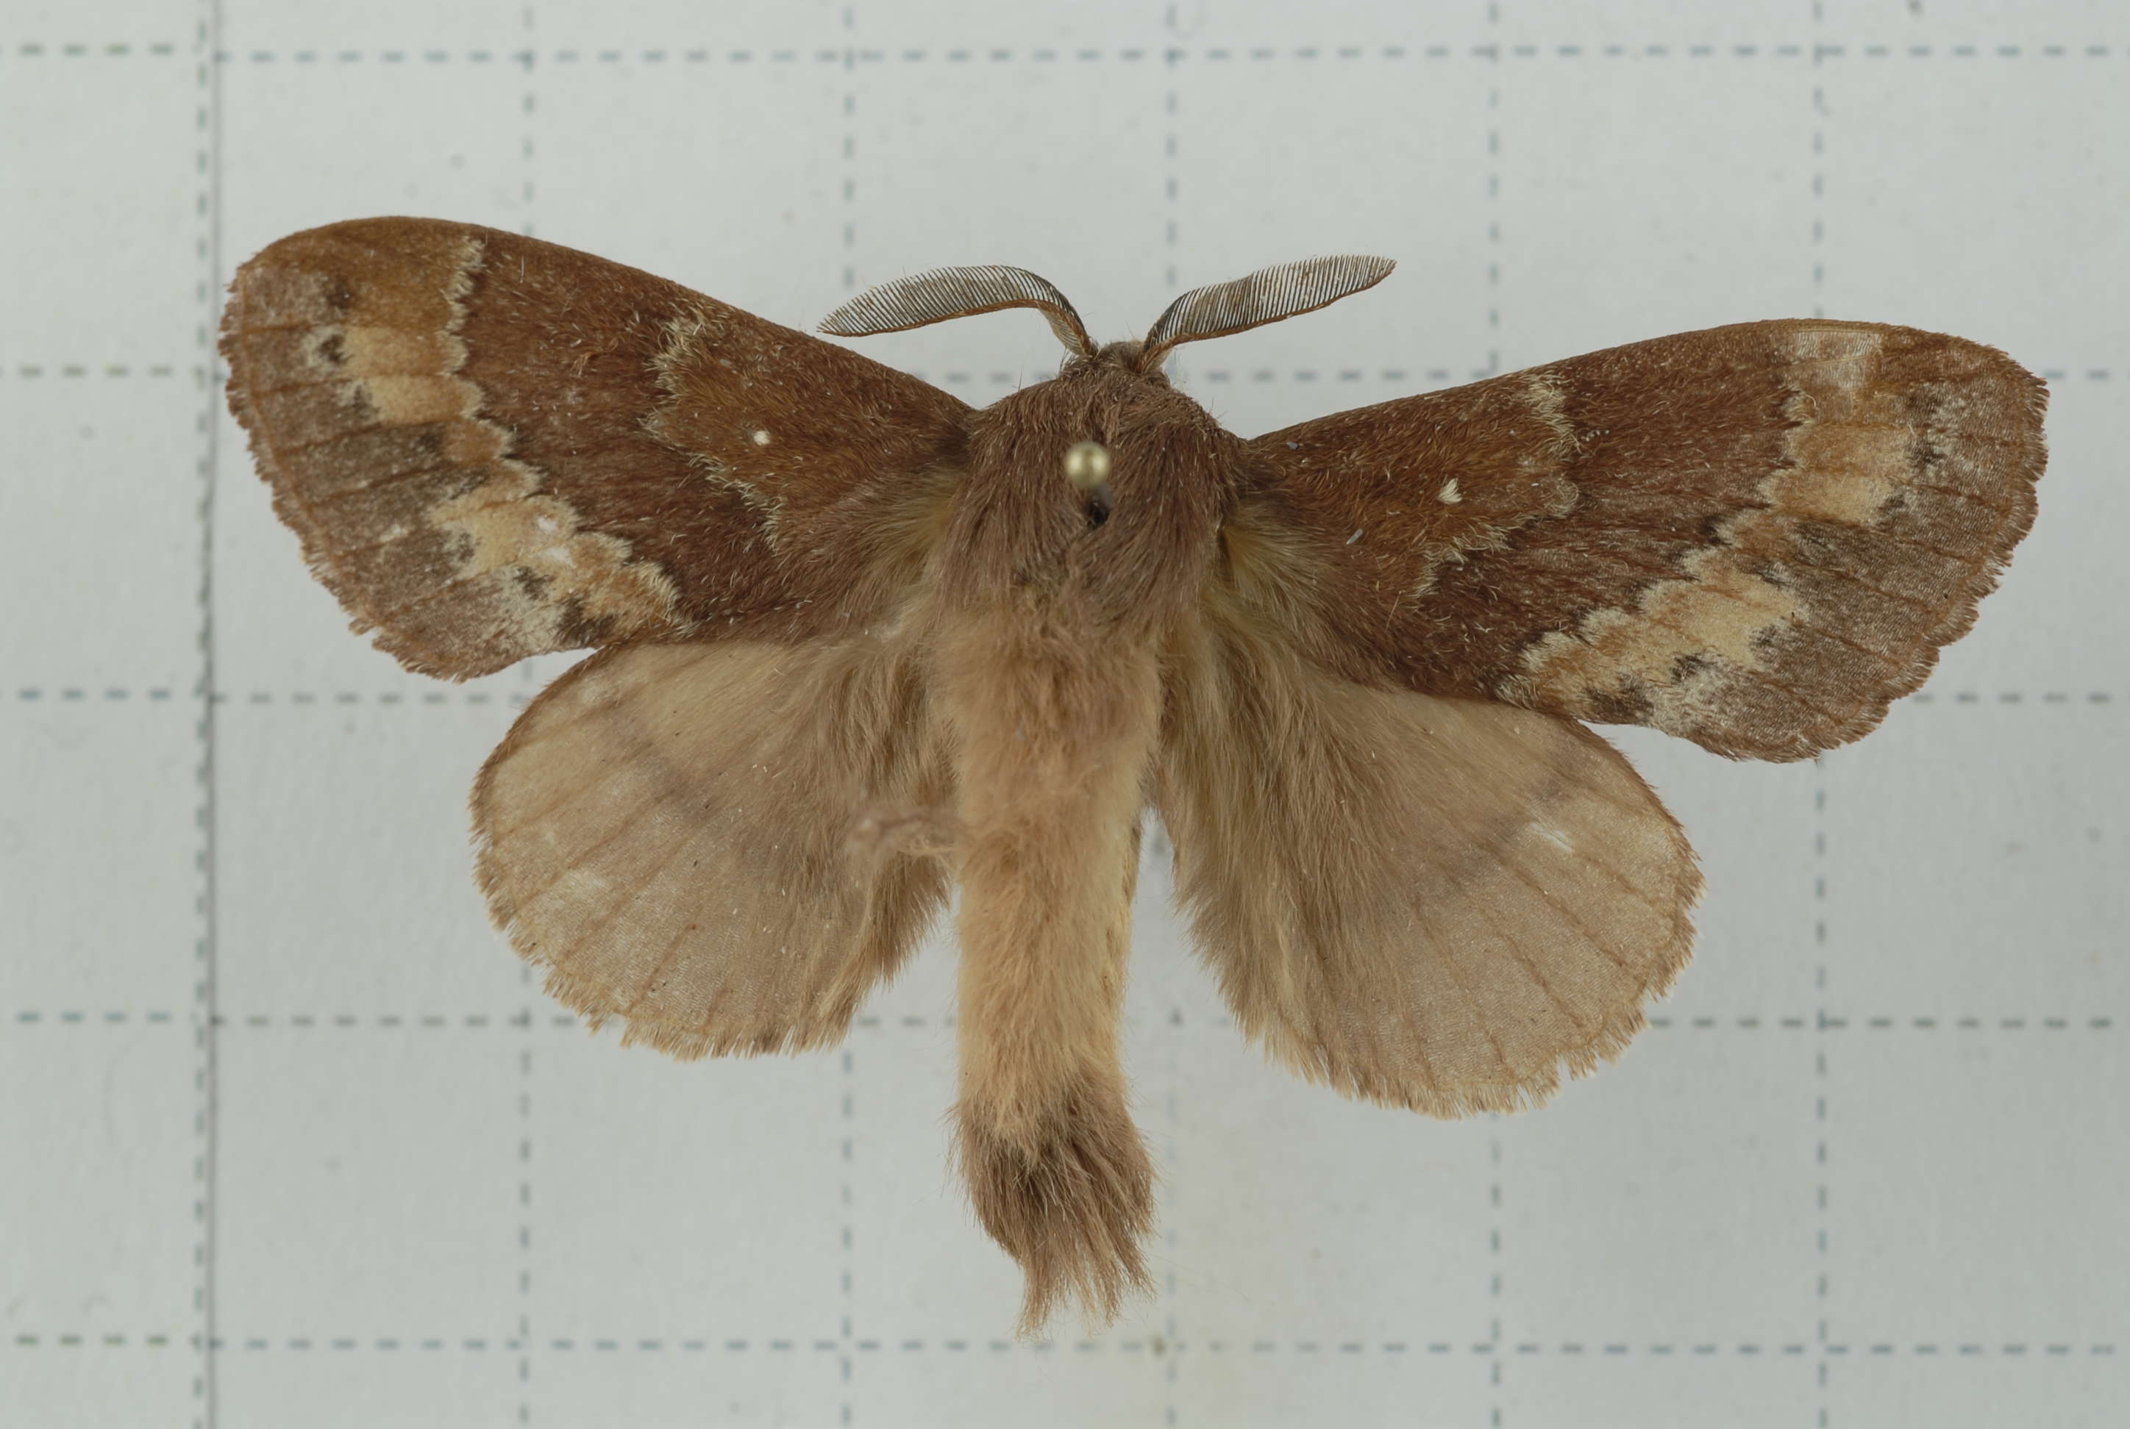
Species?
Dendrolimus arizana
